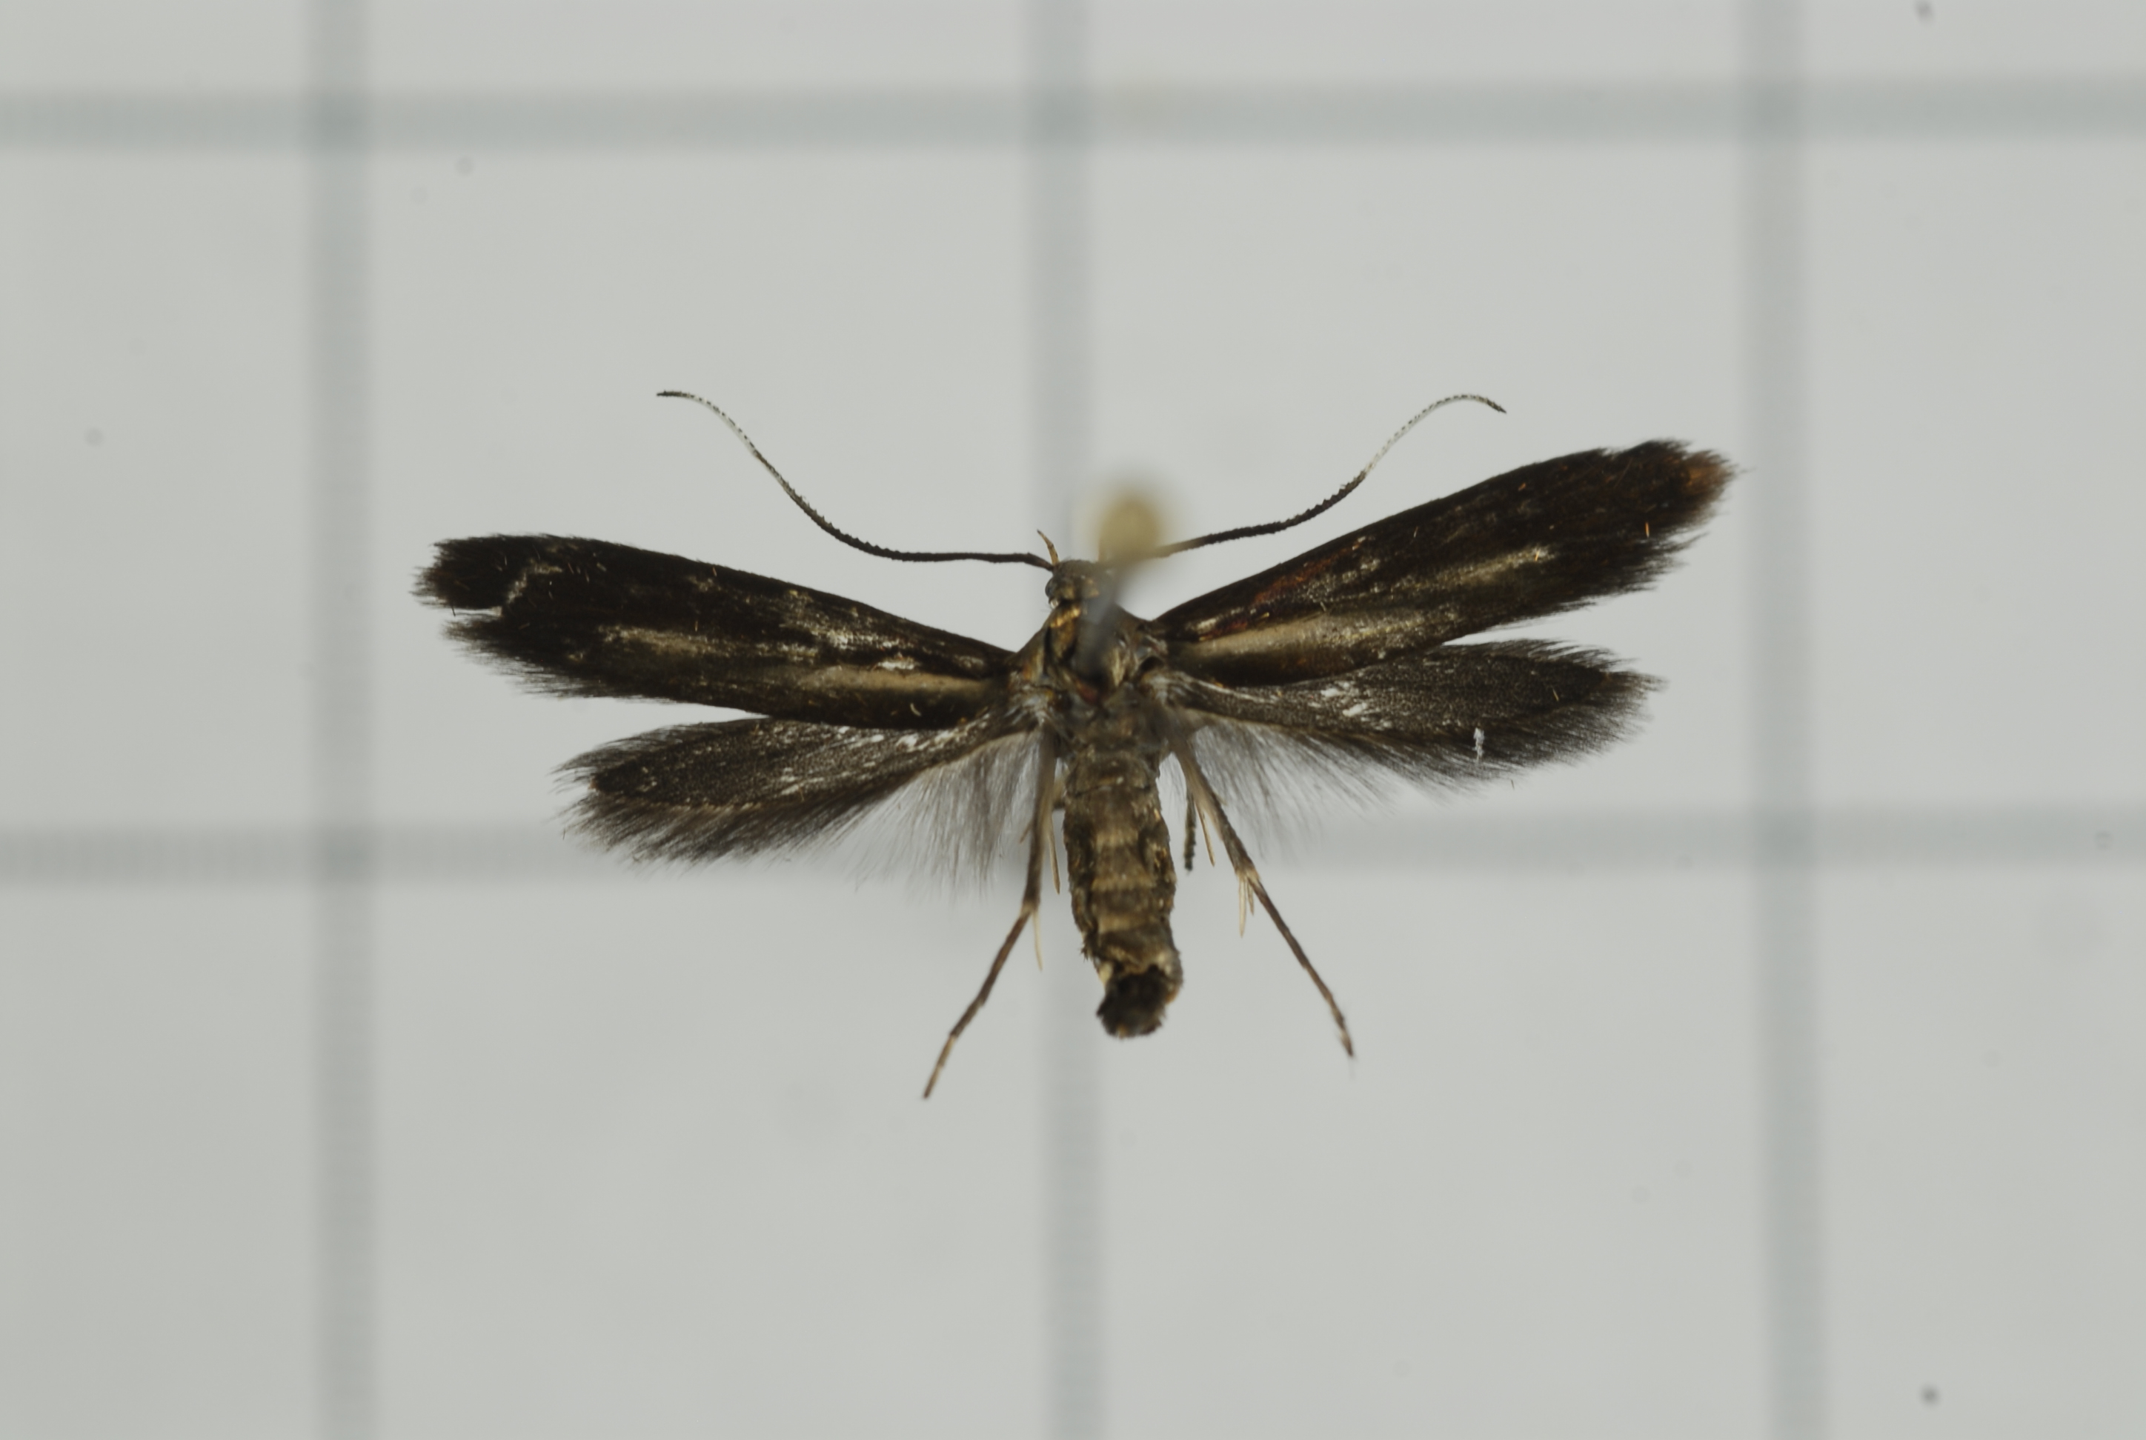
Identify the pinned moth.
Lamprystica purpurata
